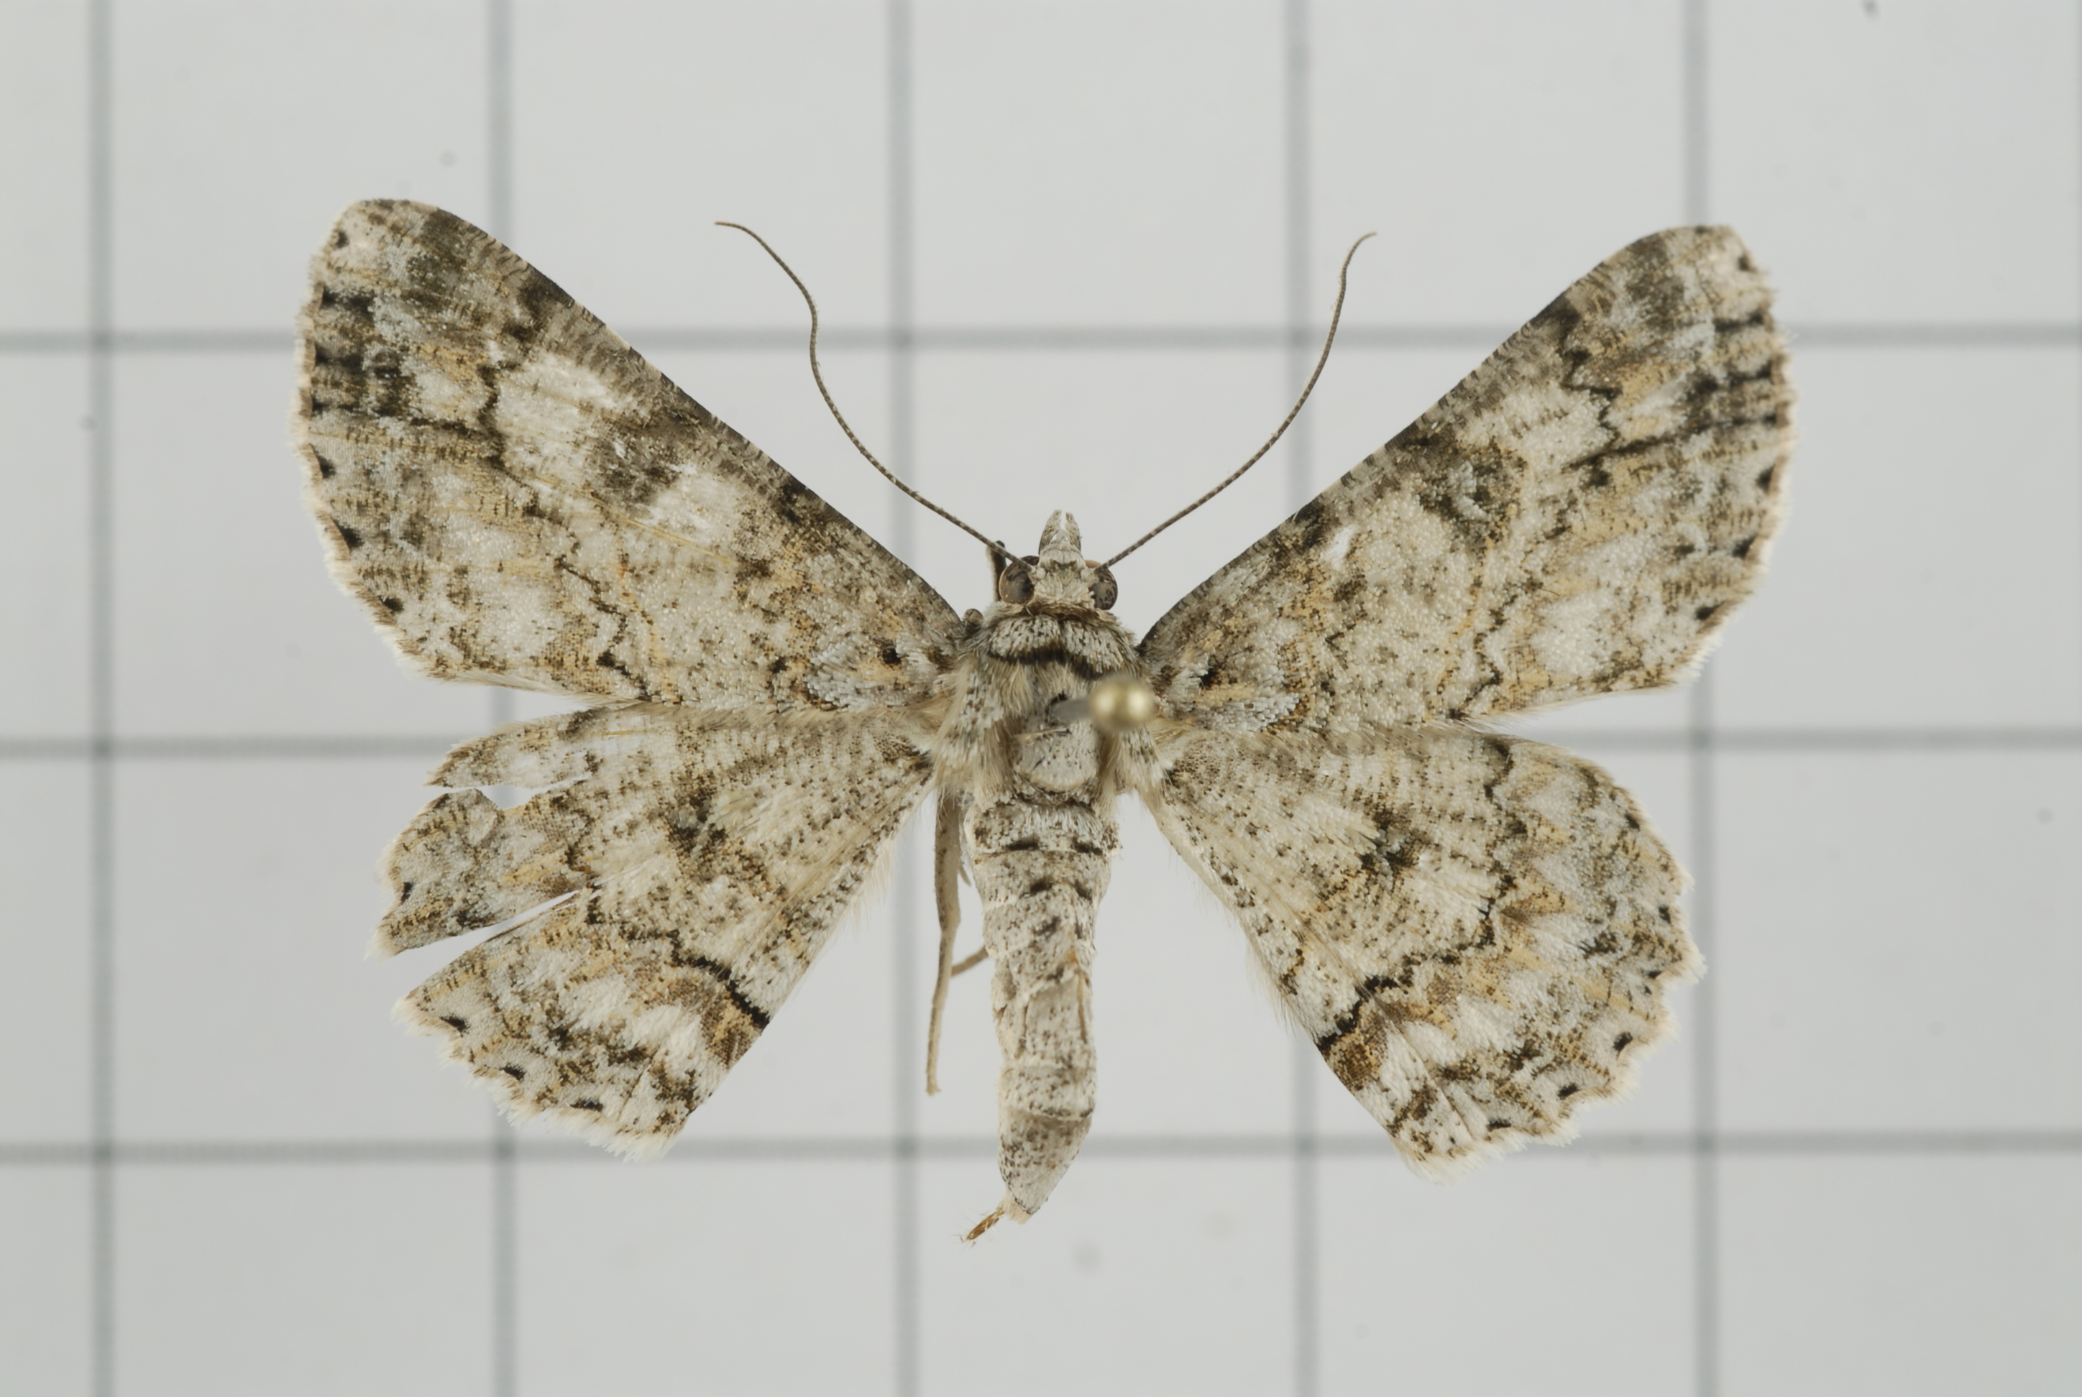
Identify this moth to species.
Cleora injectaria
